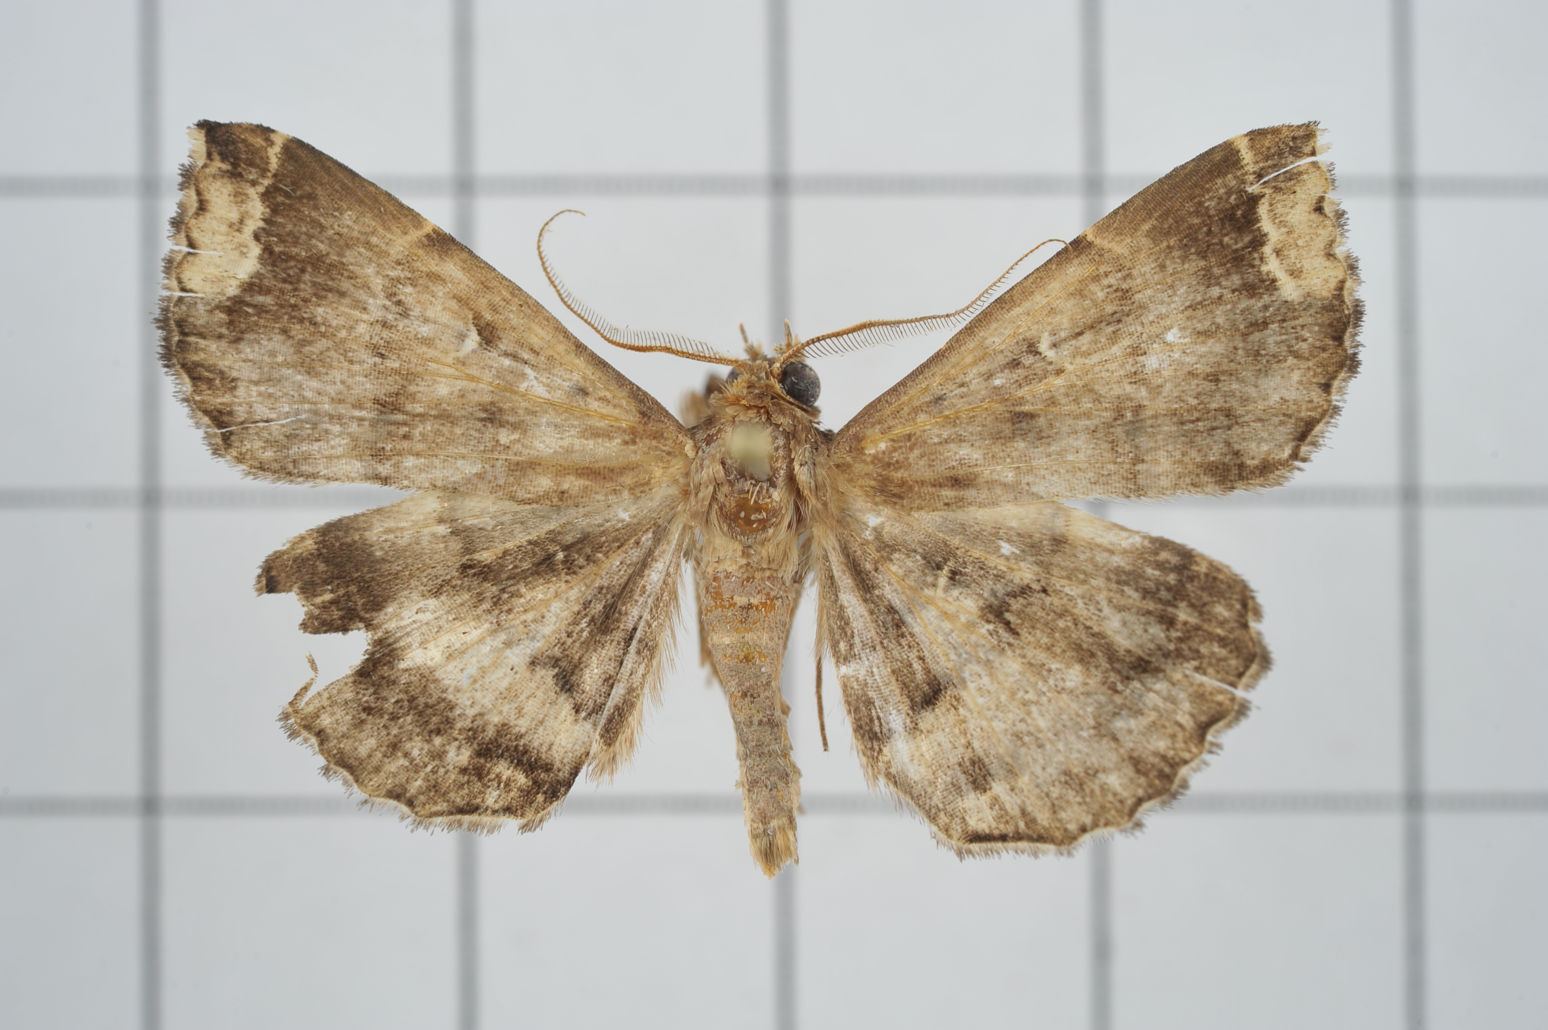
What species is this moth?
Adrapsa quadrilinealis
